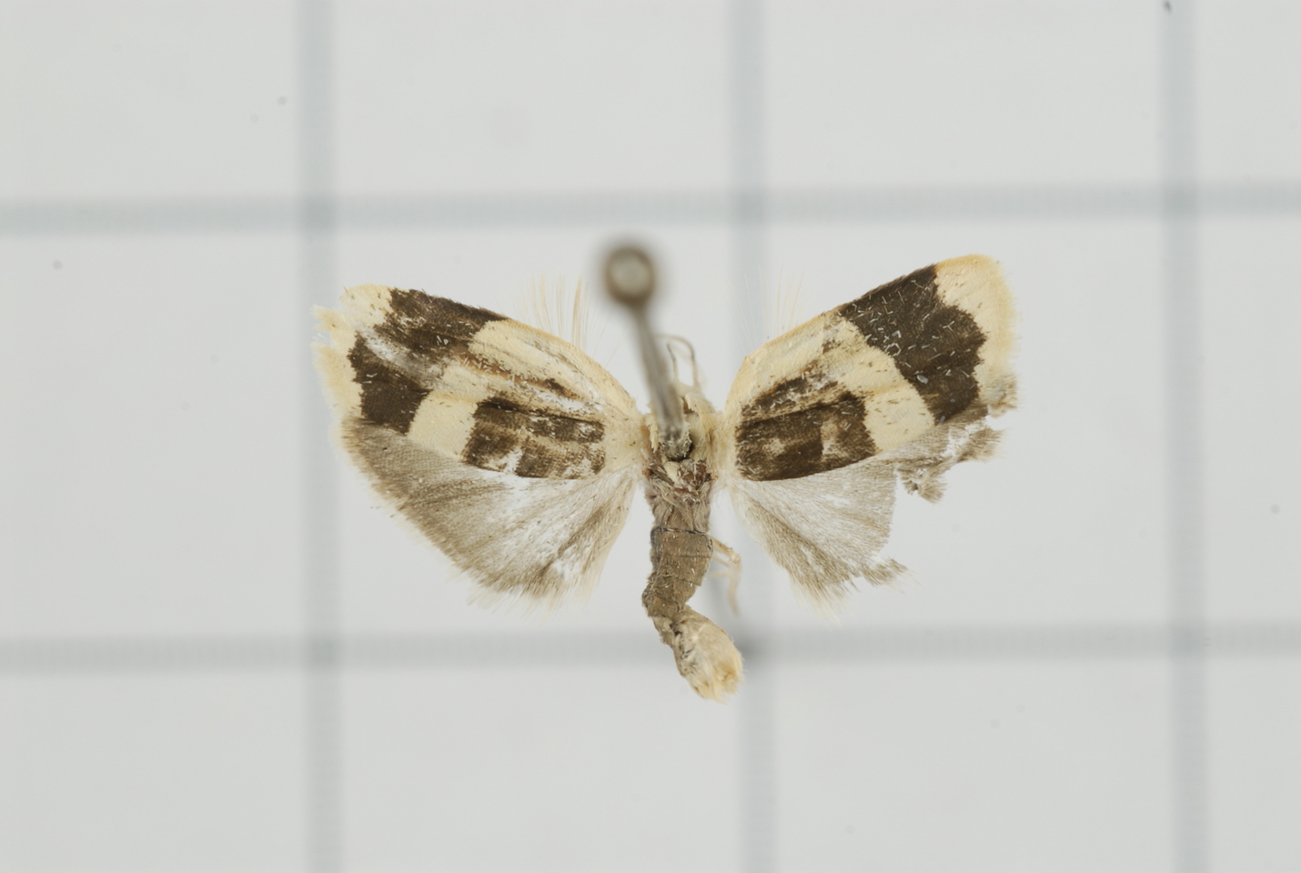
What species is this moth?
Garudinia taioana
